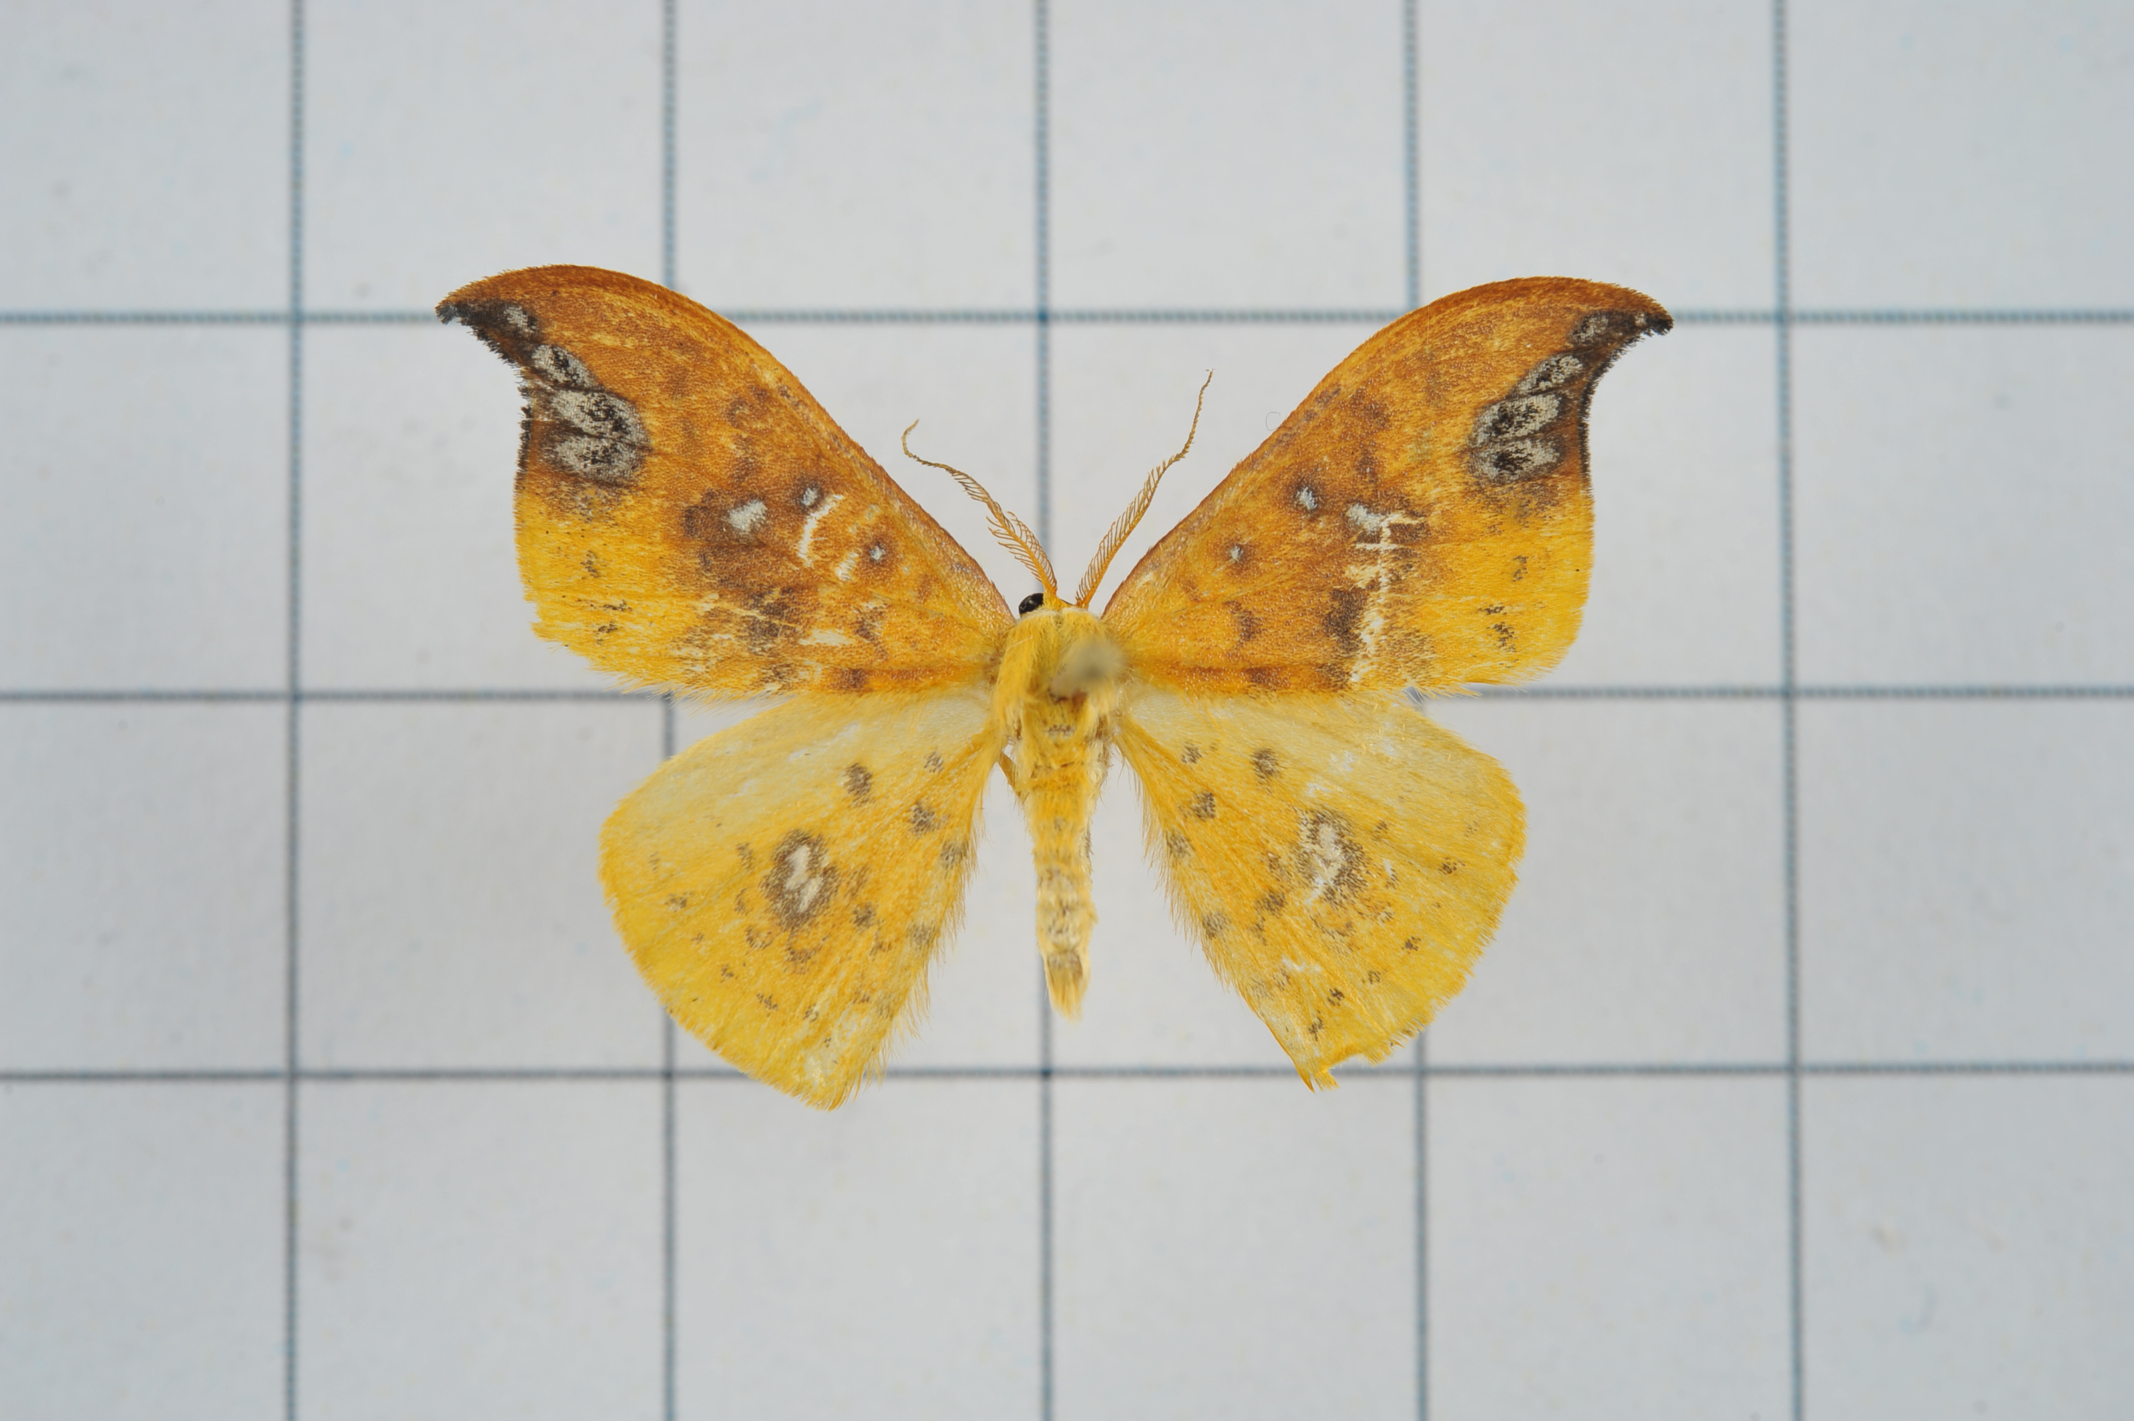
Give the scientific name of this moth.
Tridrepana unispina
